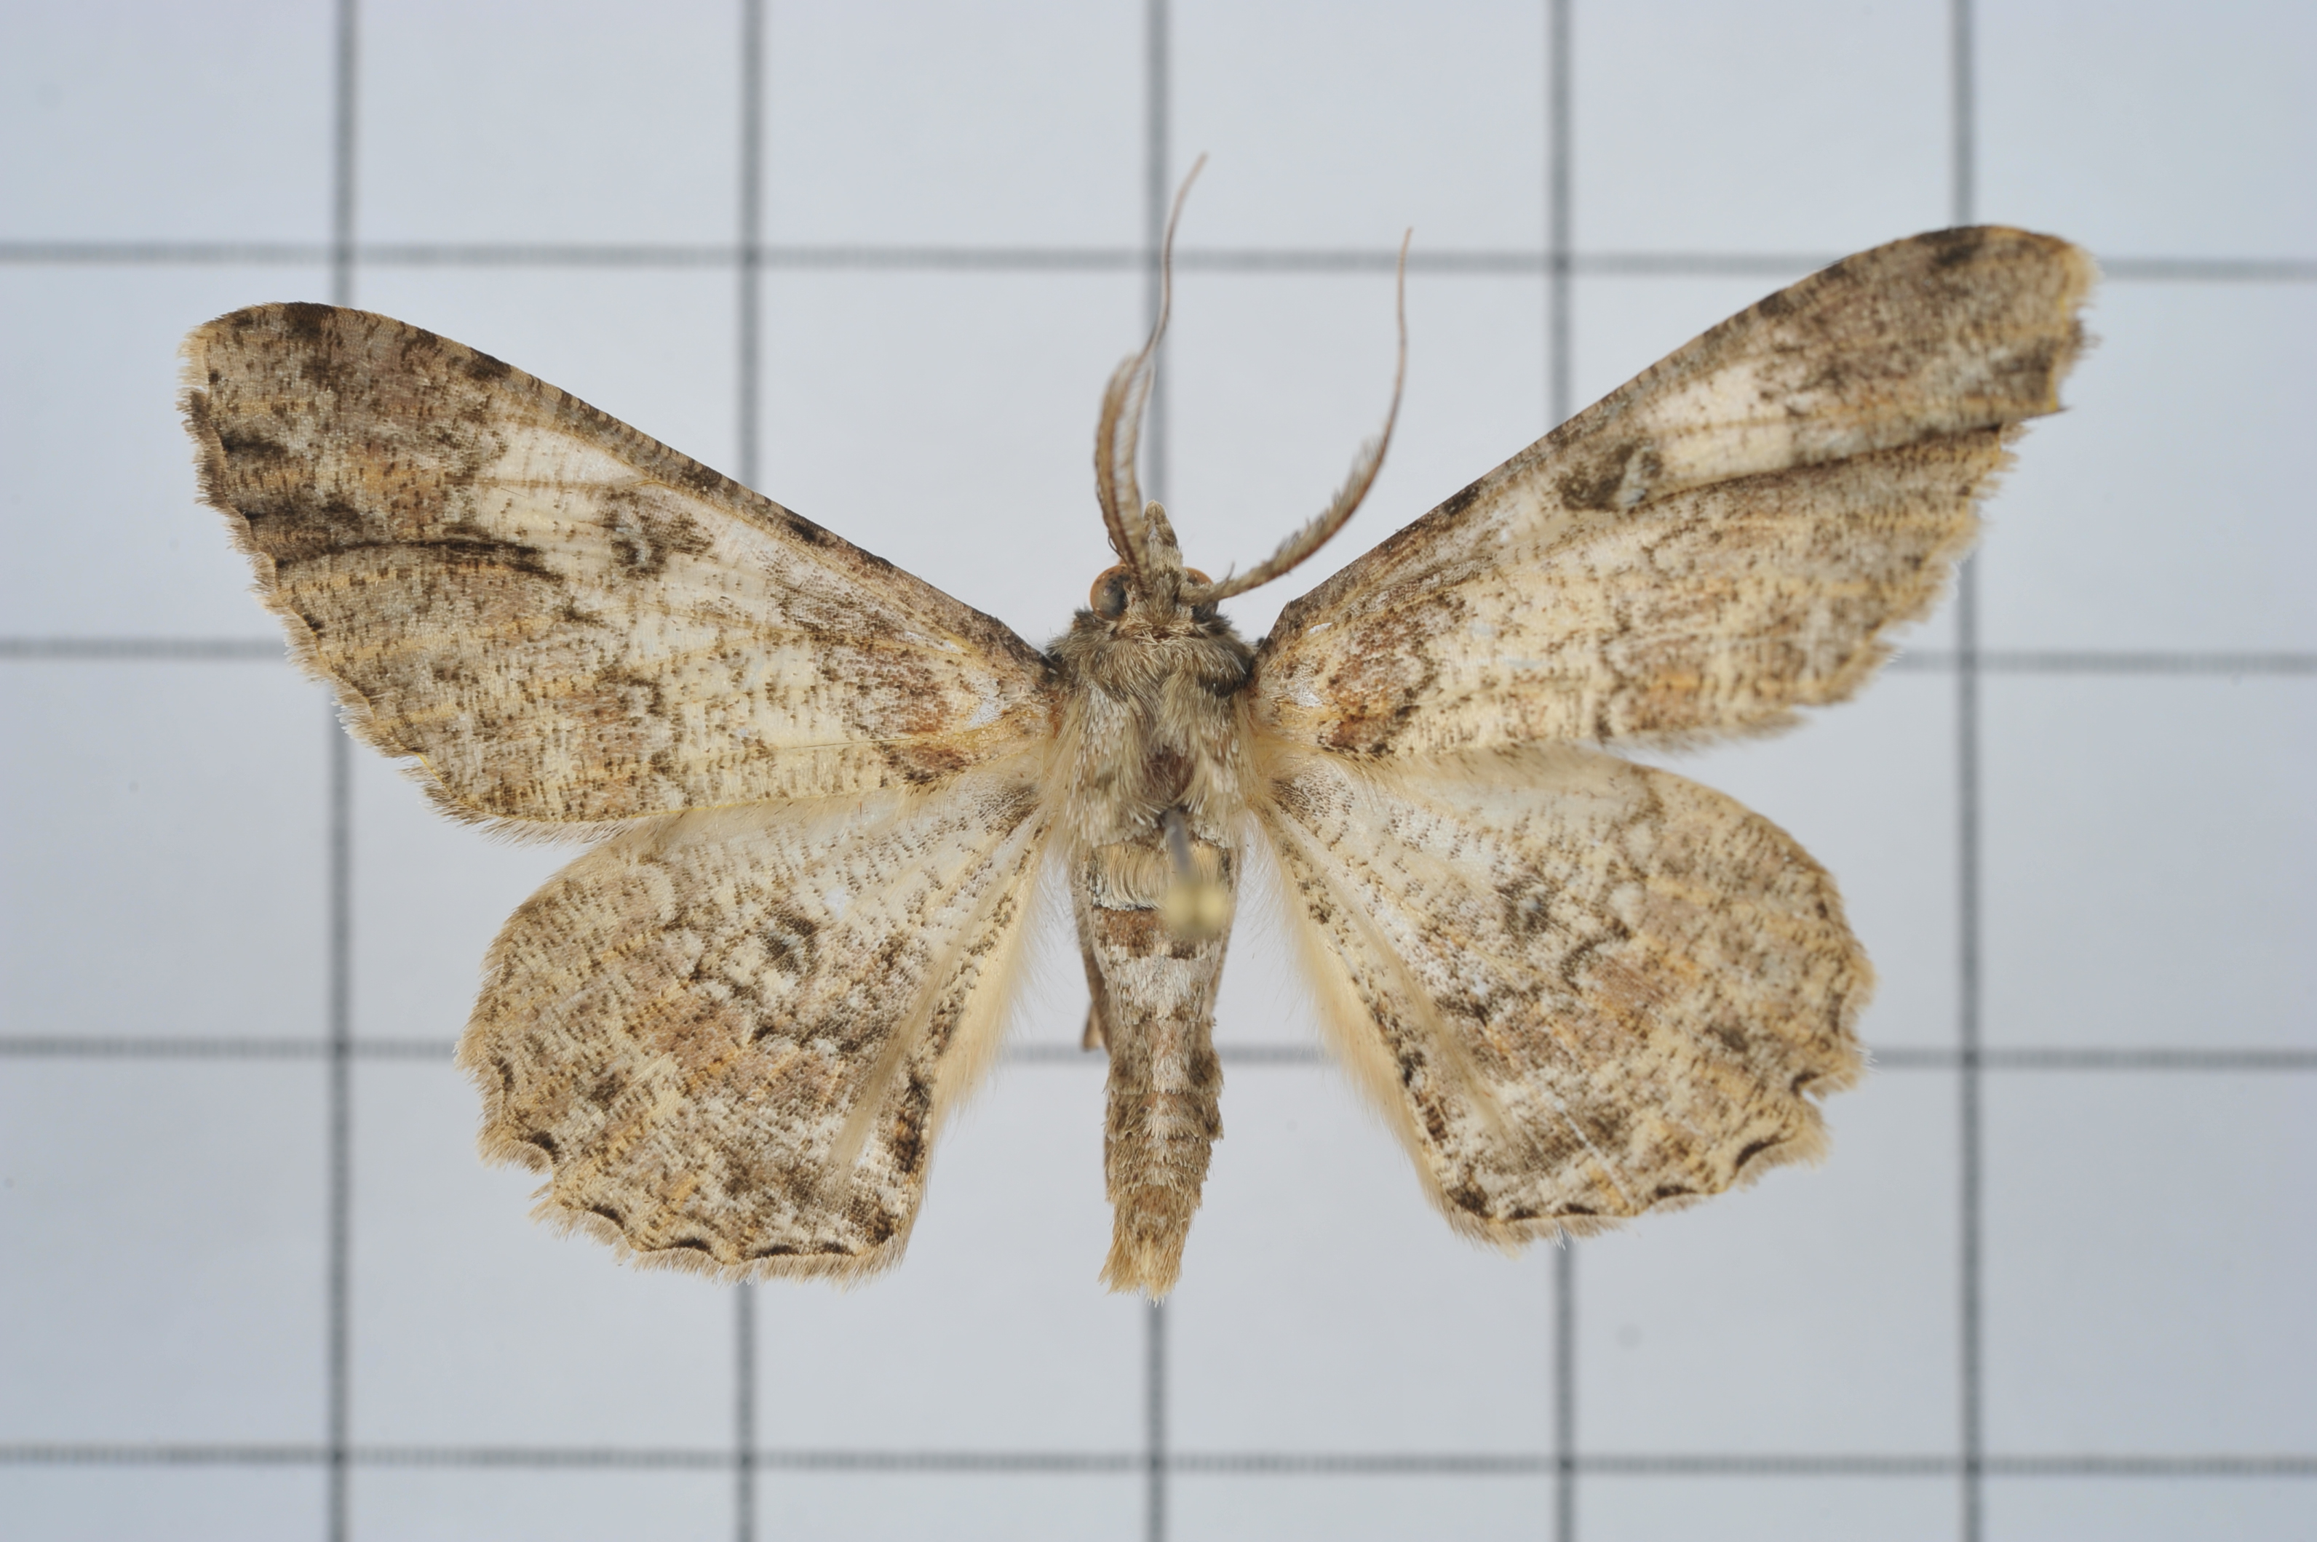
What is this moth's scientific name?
Cleora fraterna
